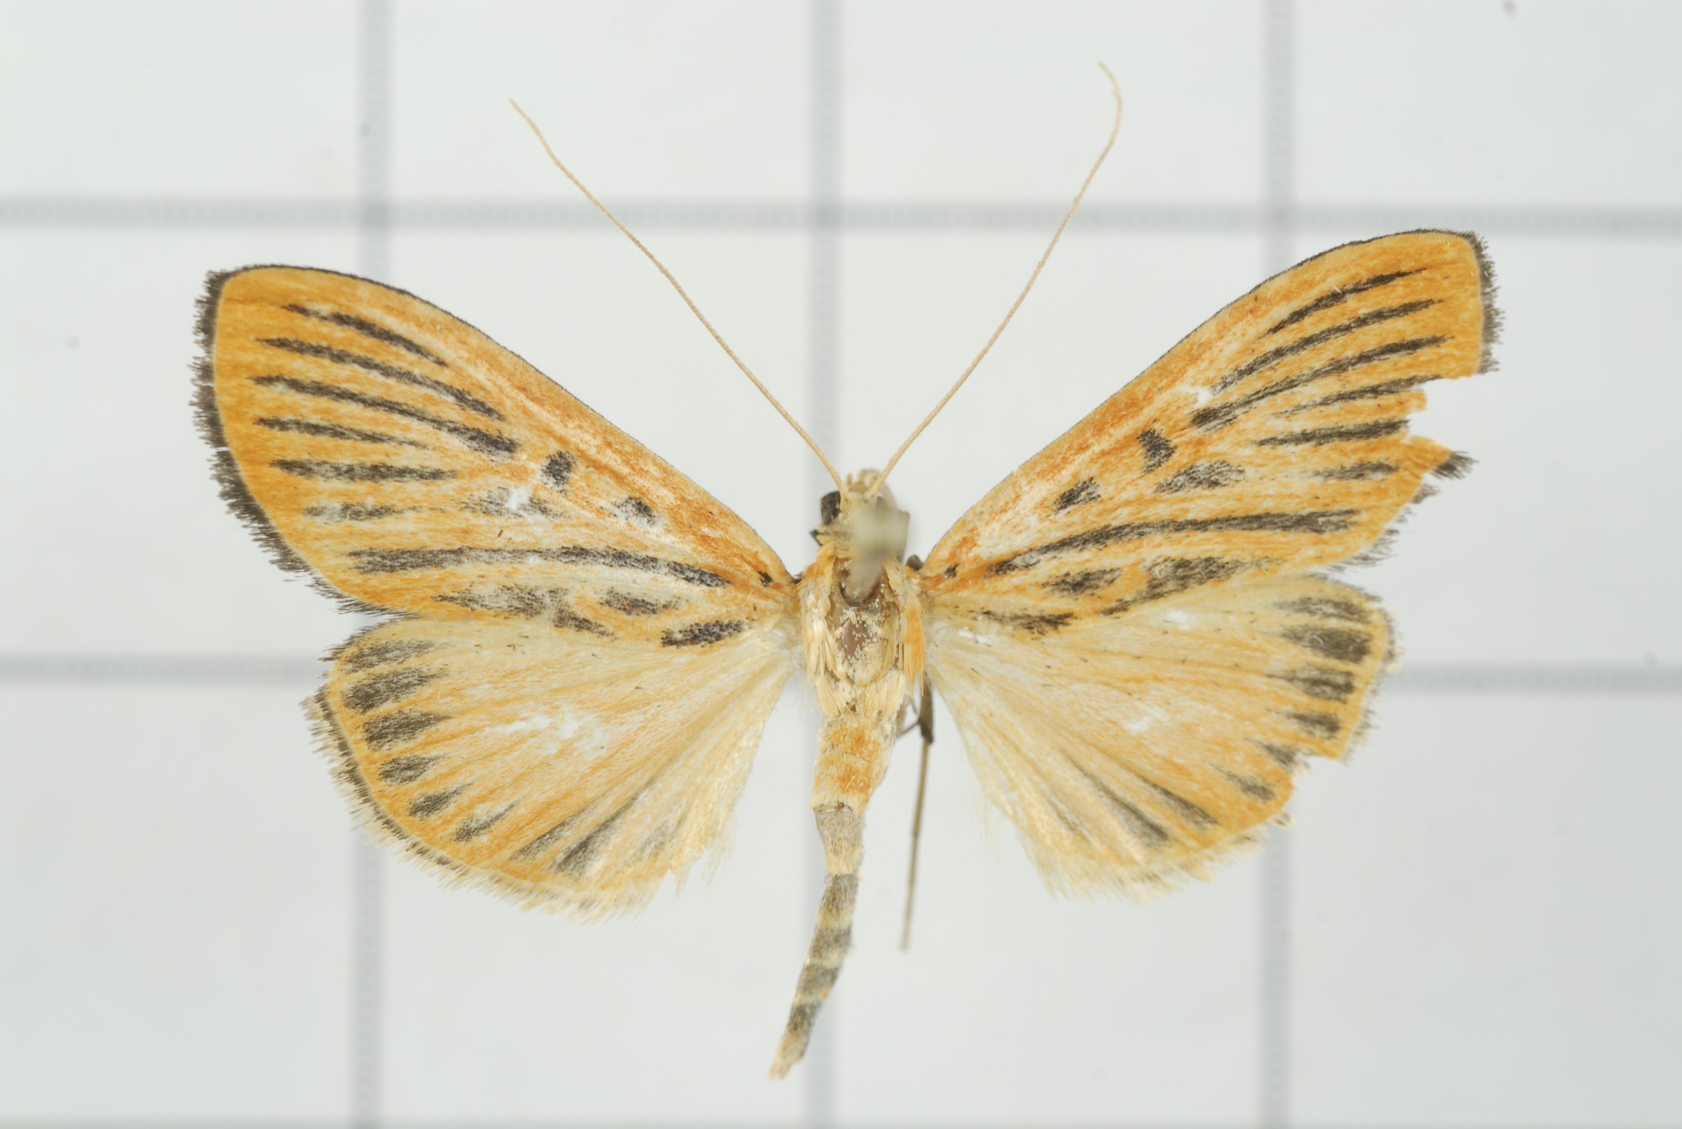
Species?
Tyspanodes striata
